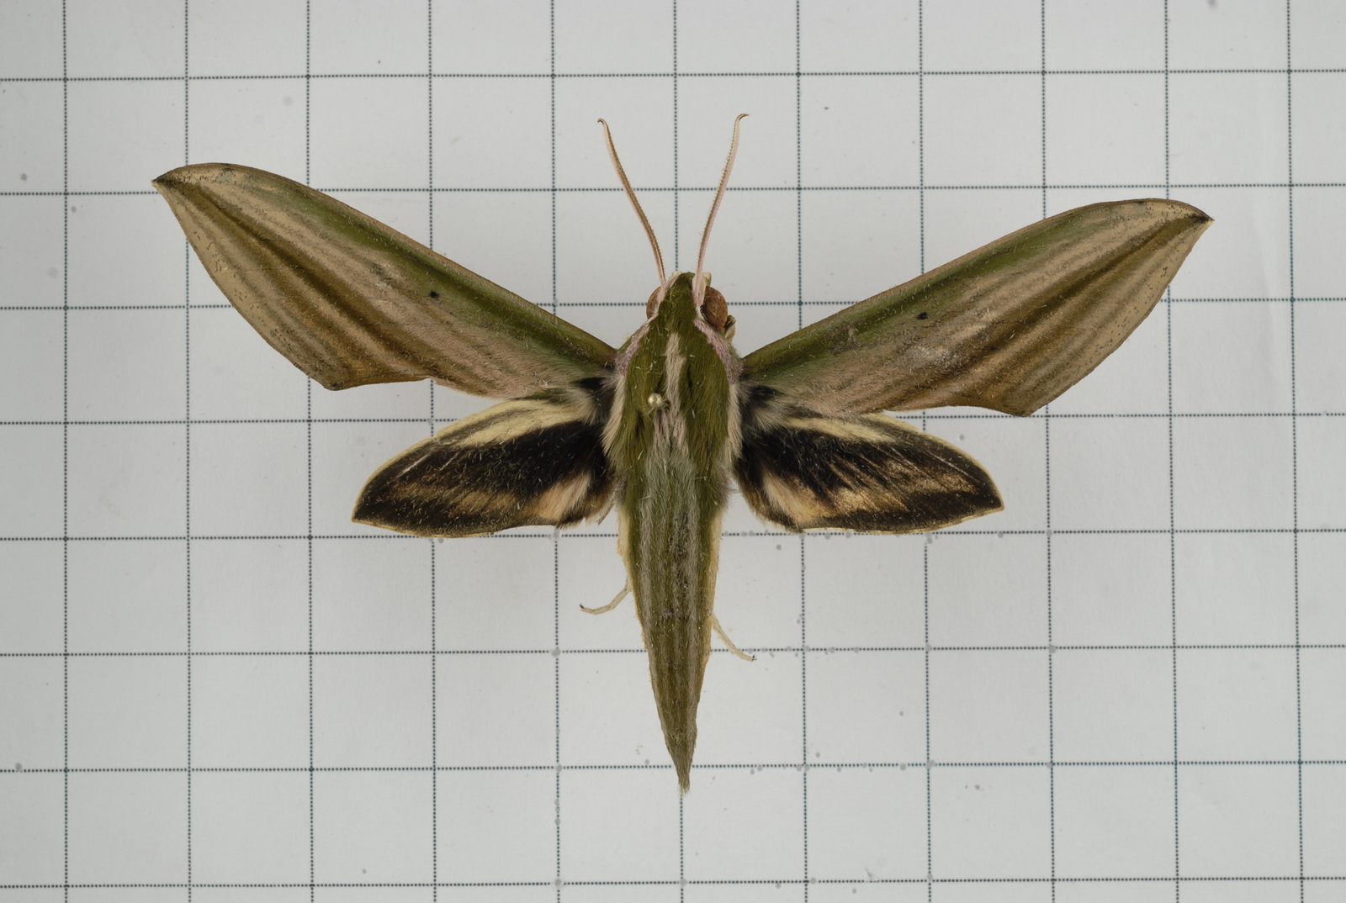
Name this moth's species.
Cechetra lineosa
